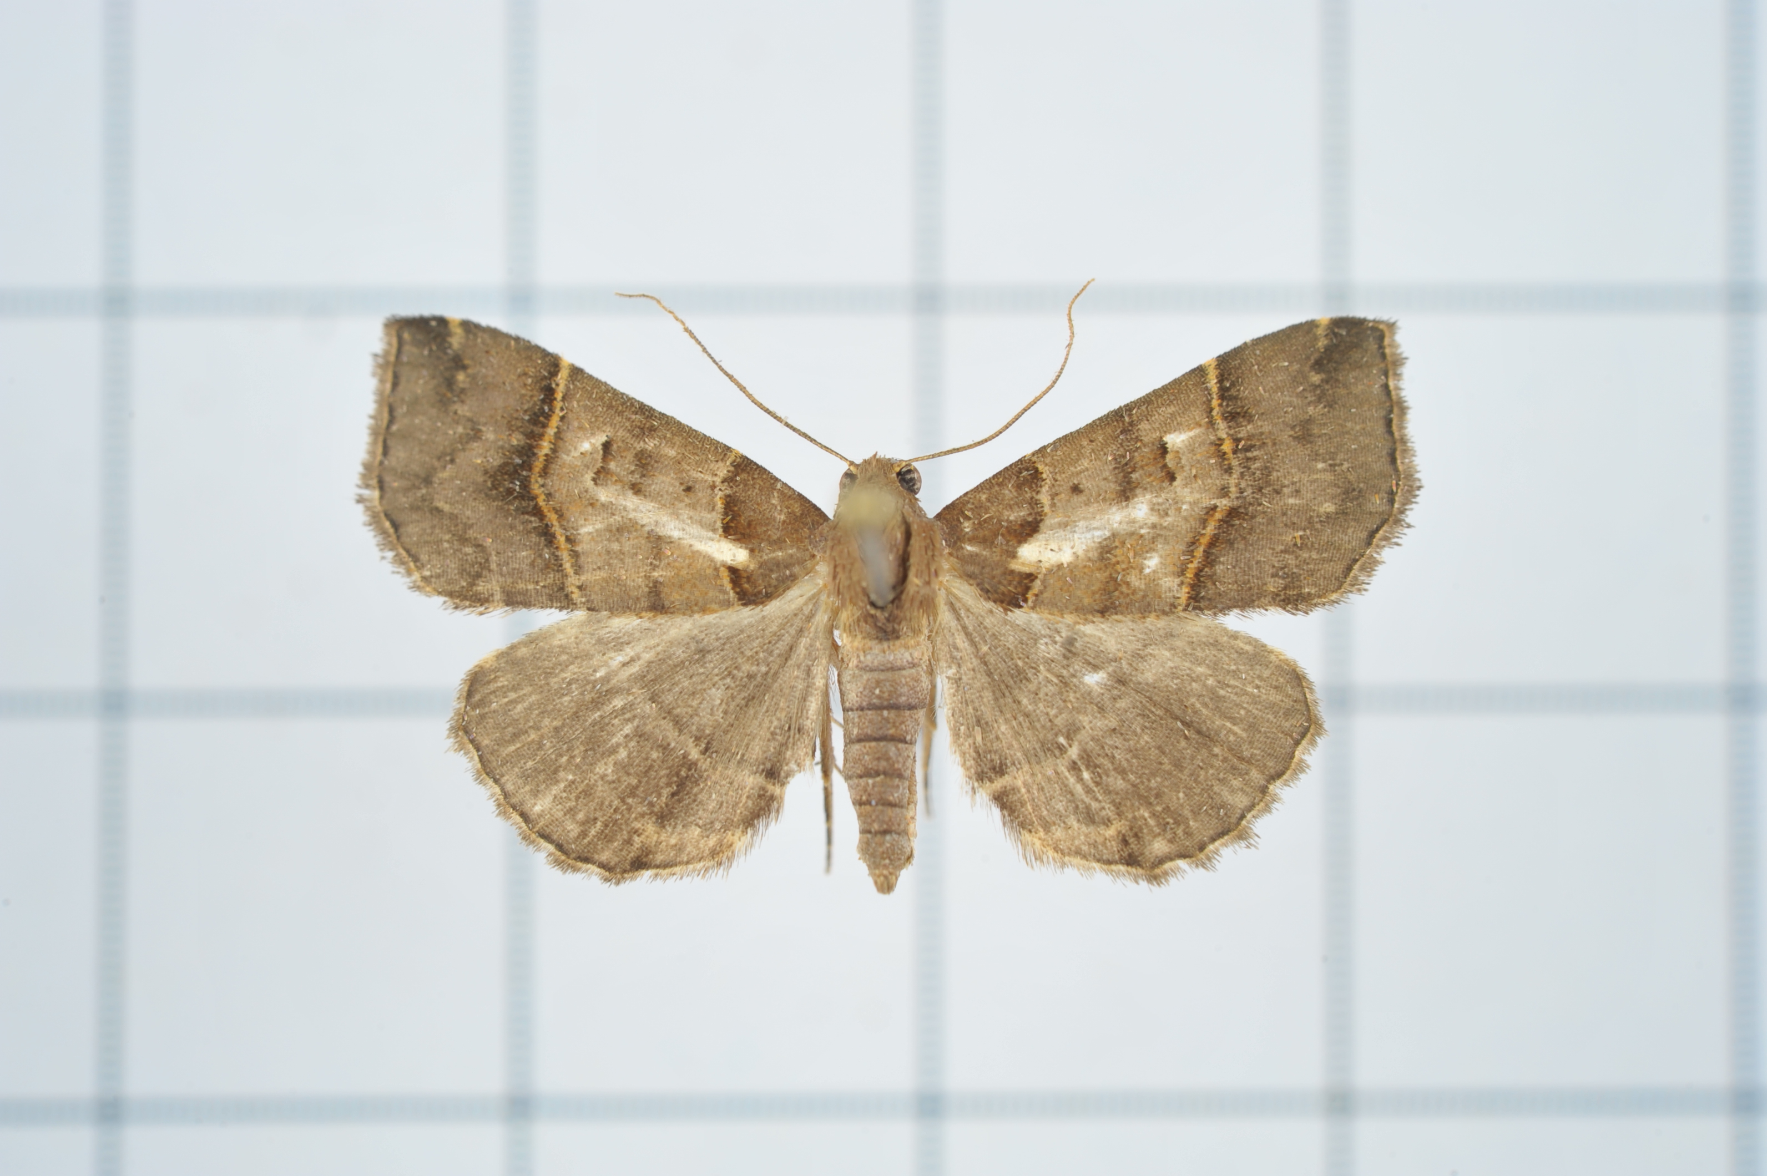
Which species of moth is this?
Bertula kosemponica
